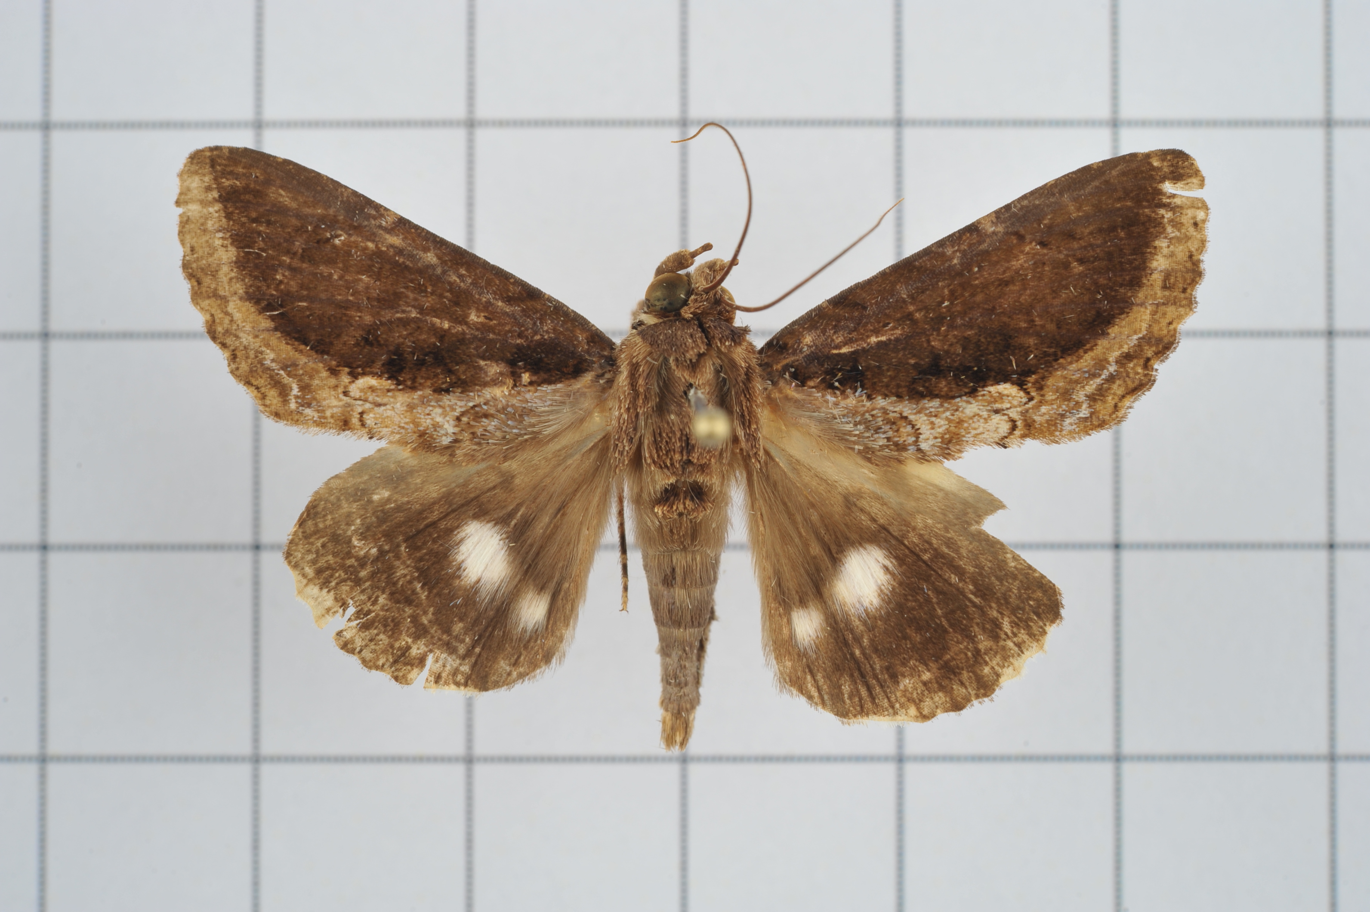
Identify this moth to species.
Ercheia cyllaria
